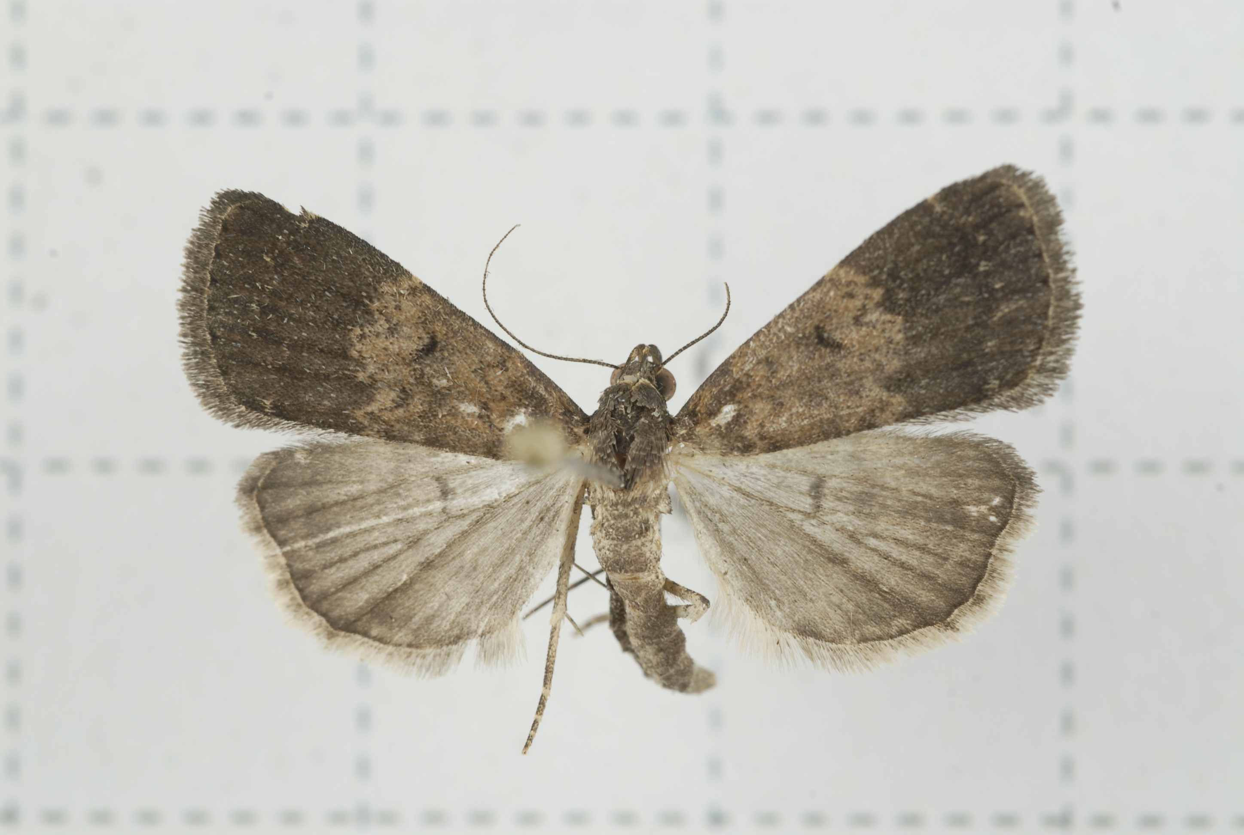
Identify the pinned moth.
Hydrillodes lentalis
